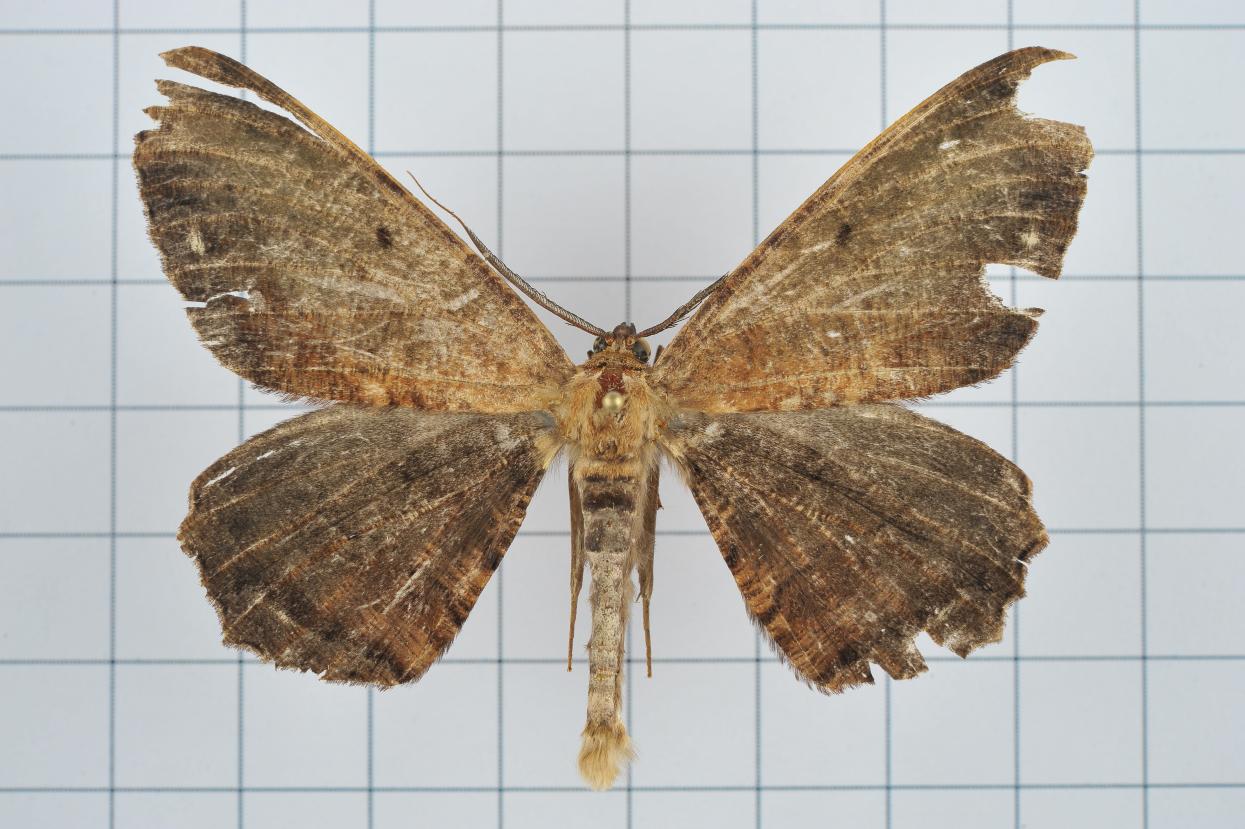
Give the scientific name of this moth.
Chorodna creataria
